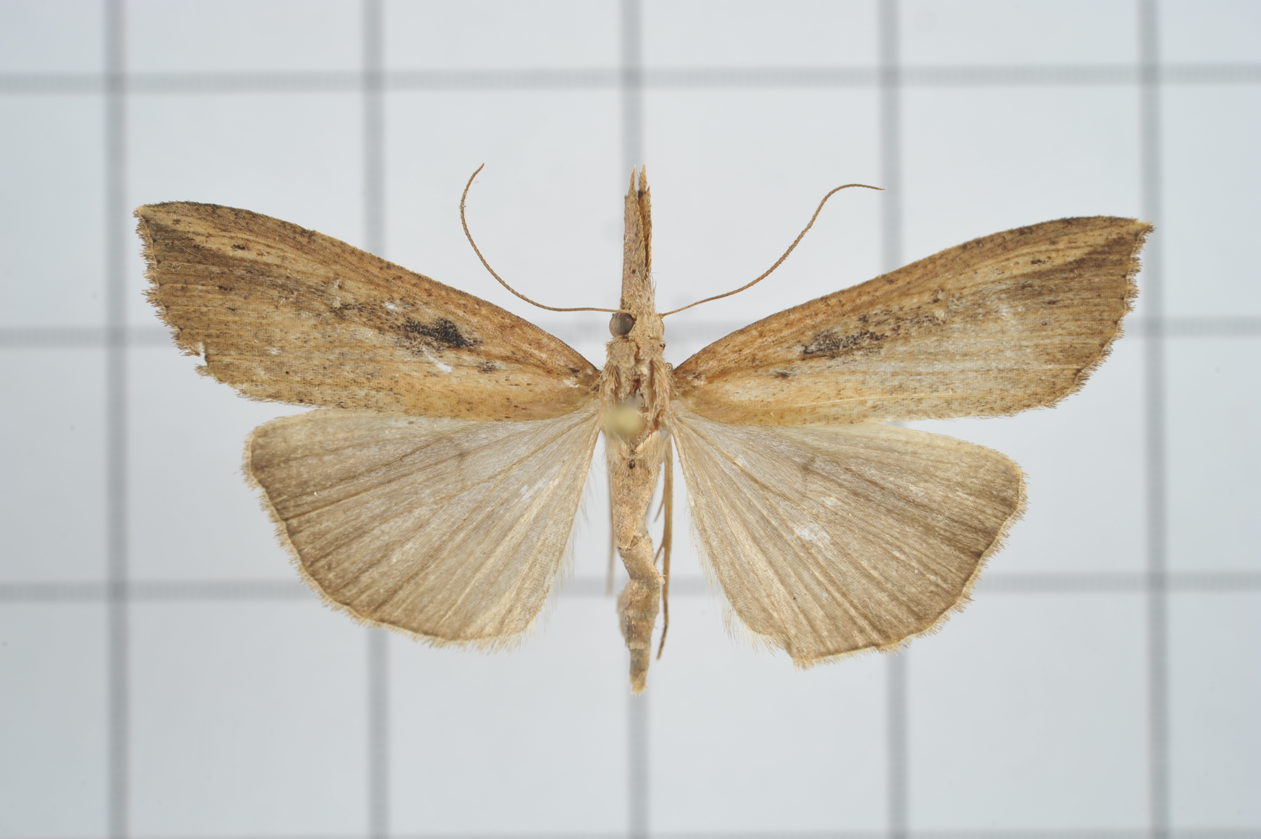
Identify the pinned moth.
Hypena longipennis
